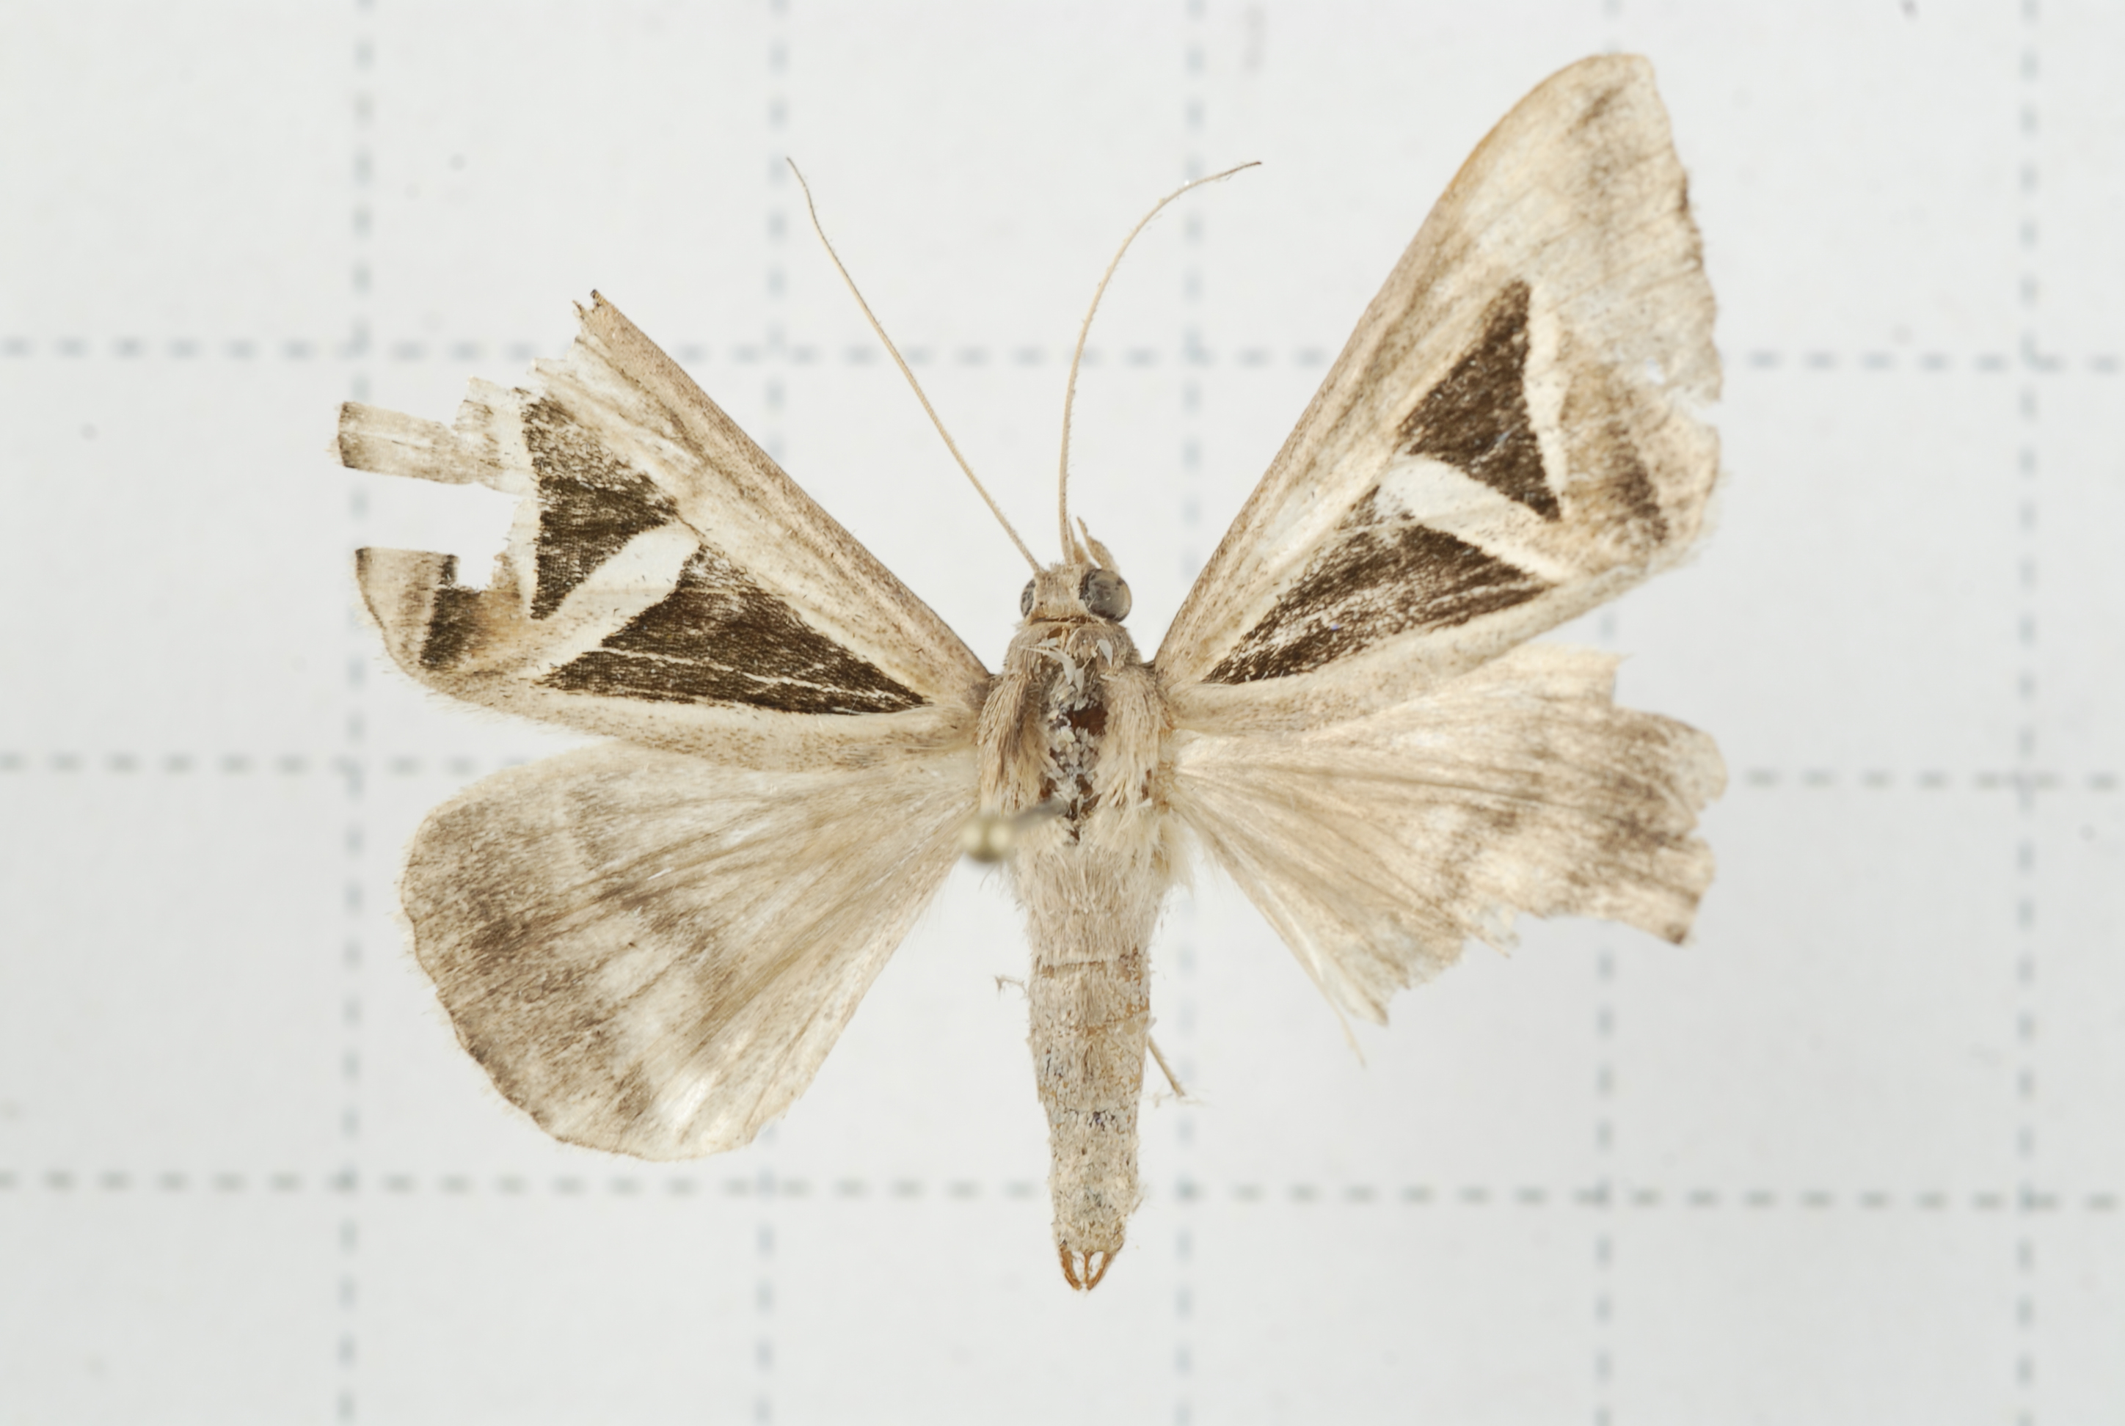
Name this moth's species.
Trigonodes hyppasia
